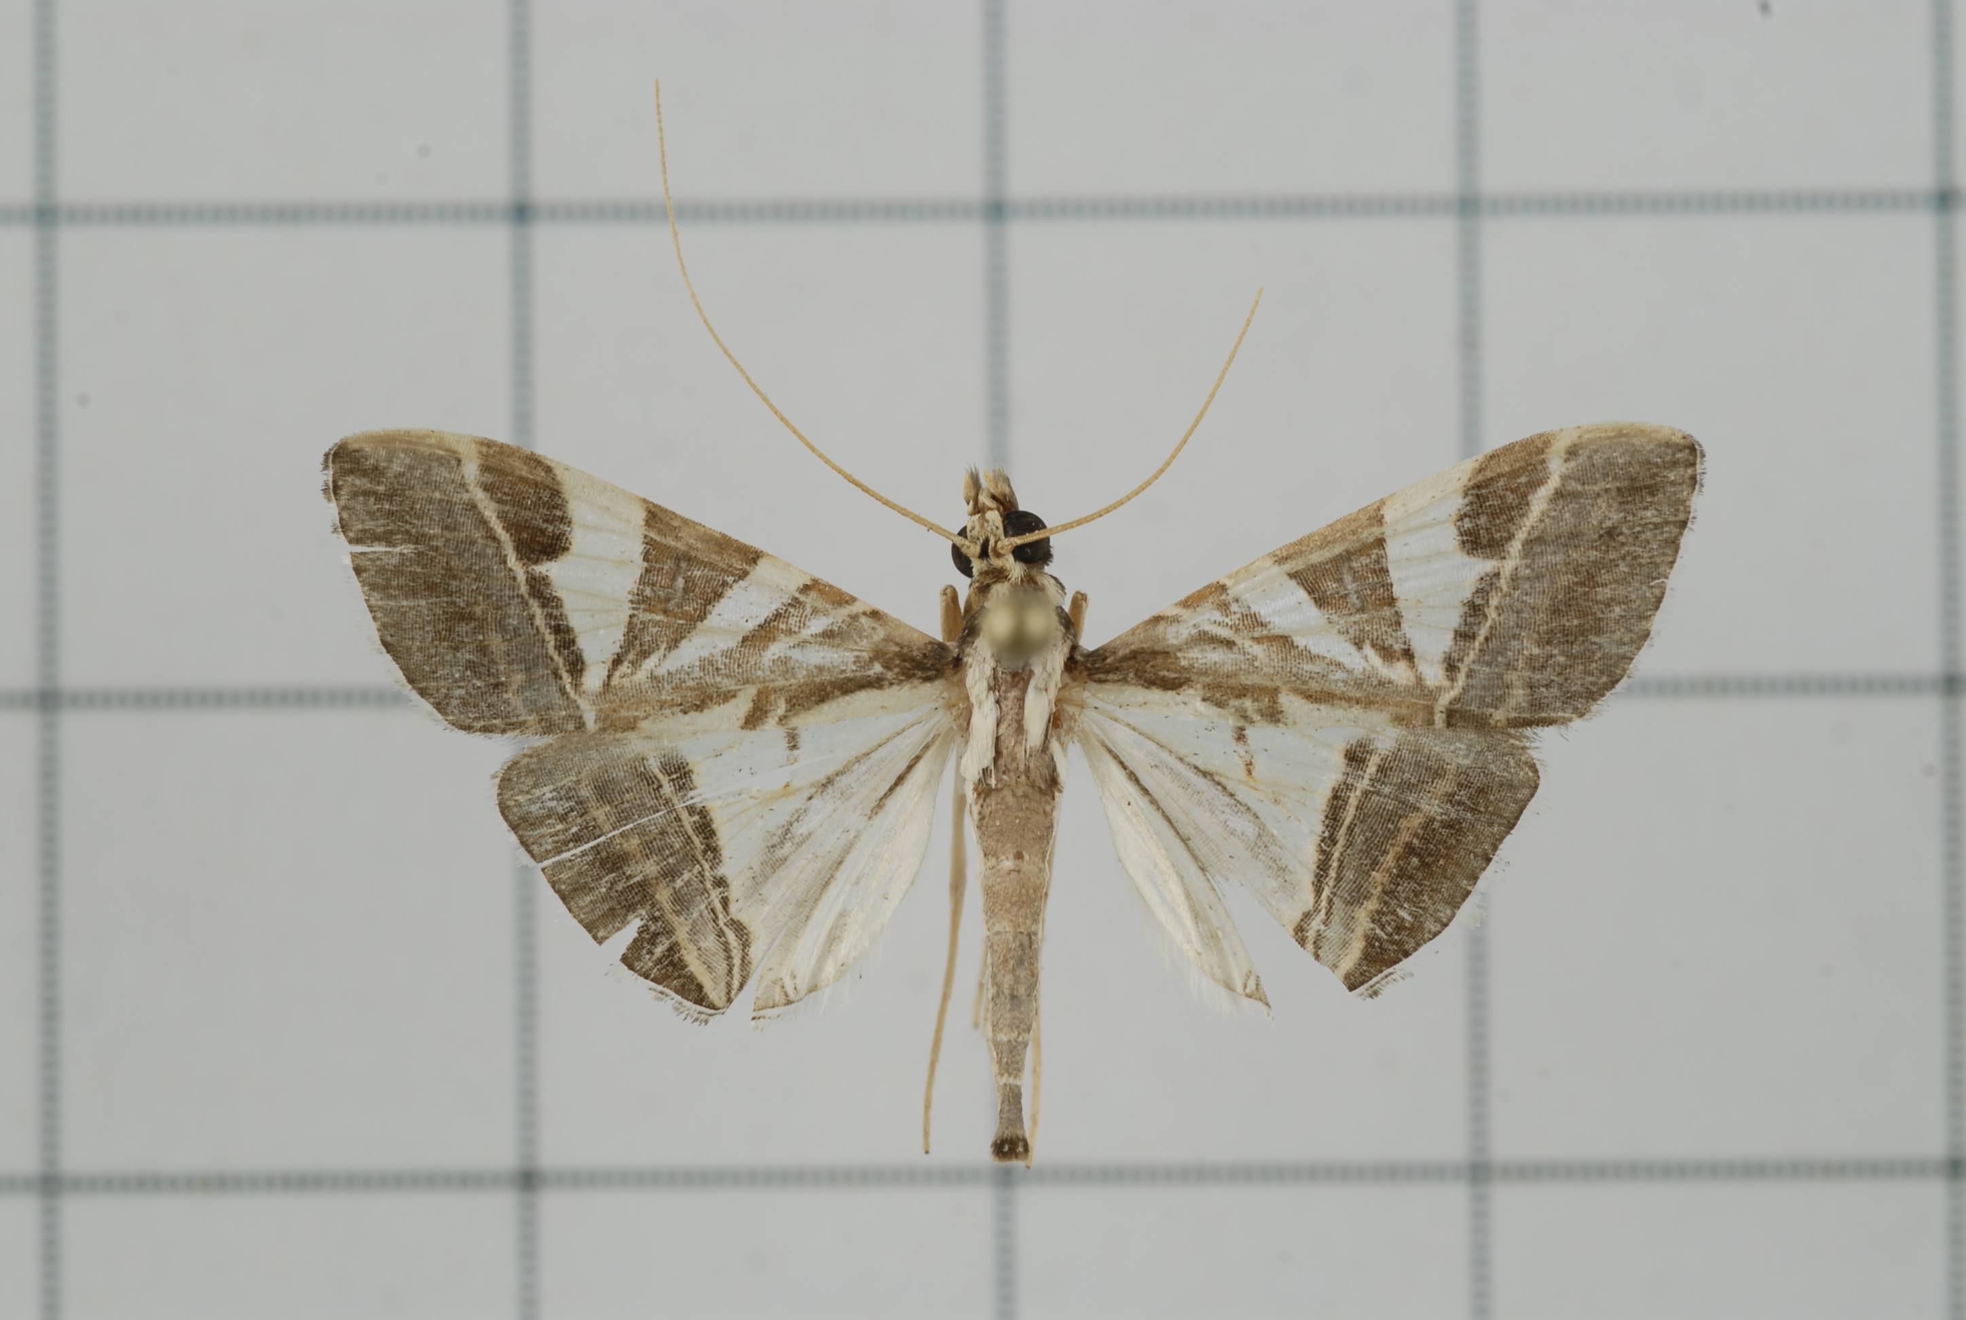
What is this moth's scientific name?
Agrioglypta itysalis
